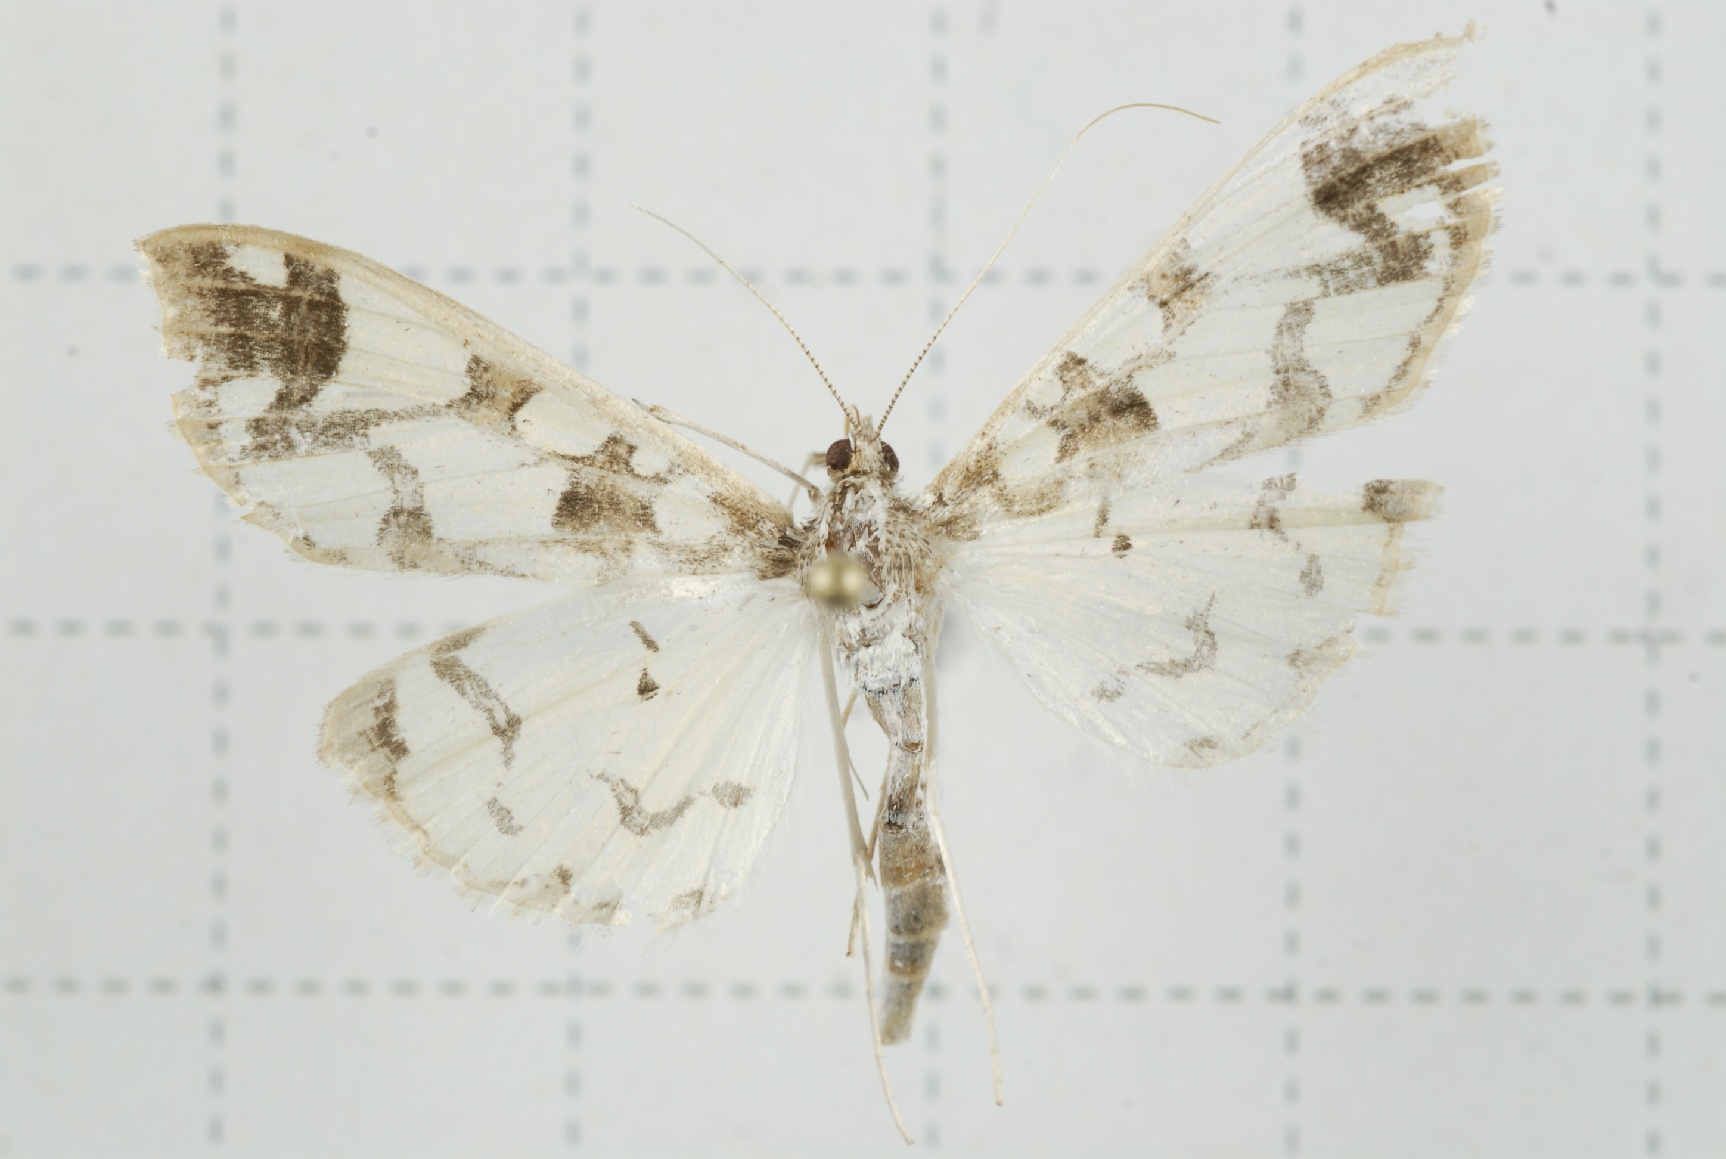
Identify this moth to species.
Polythlipta divaricata
